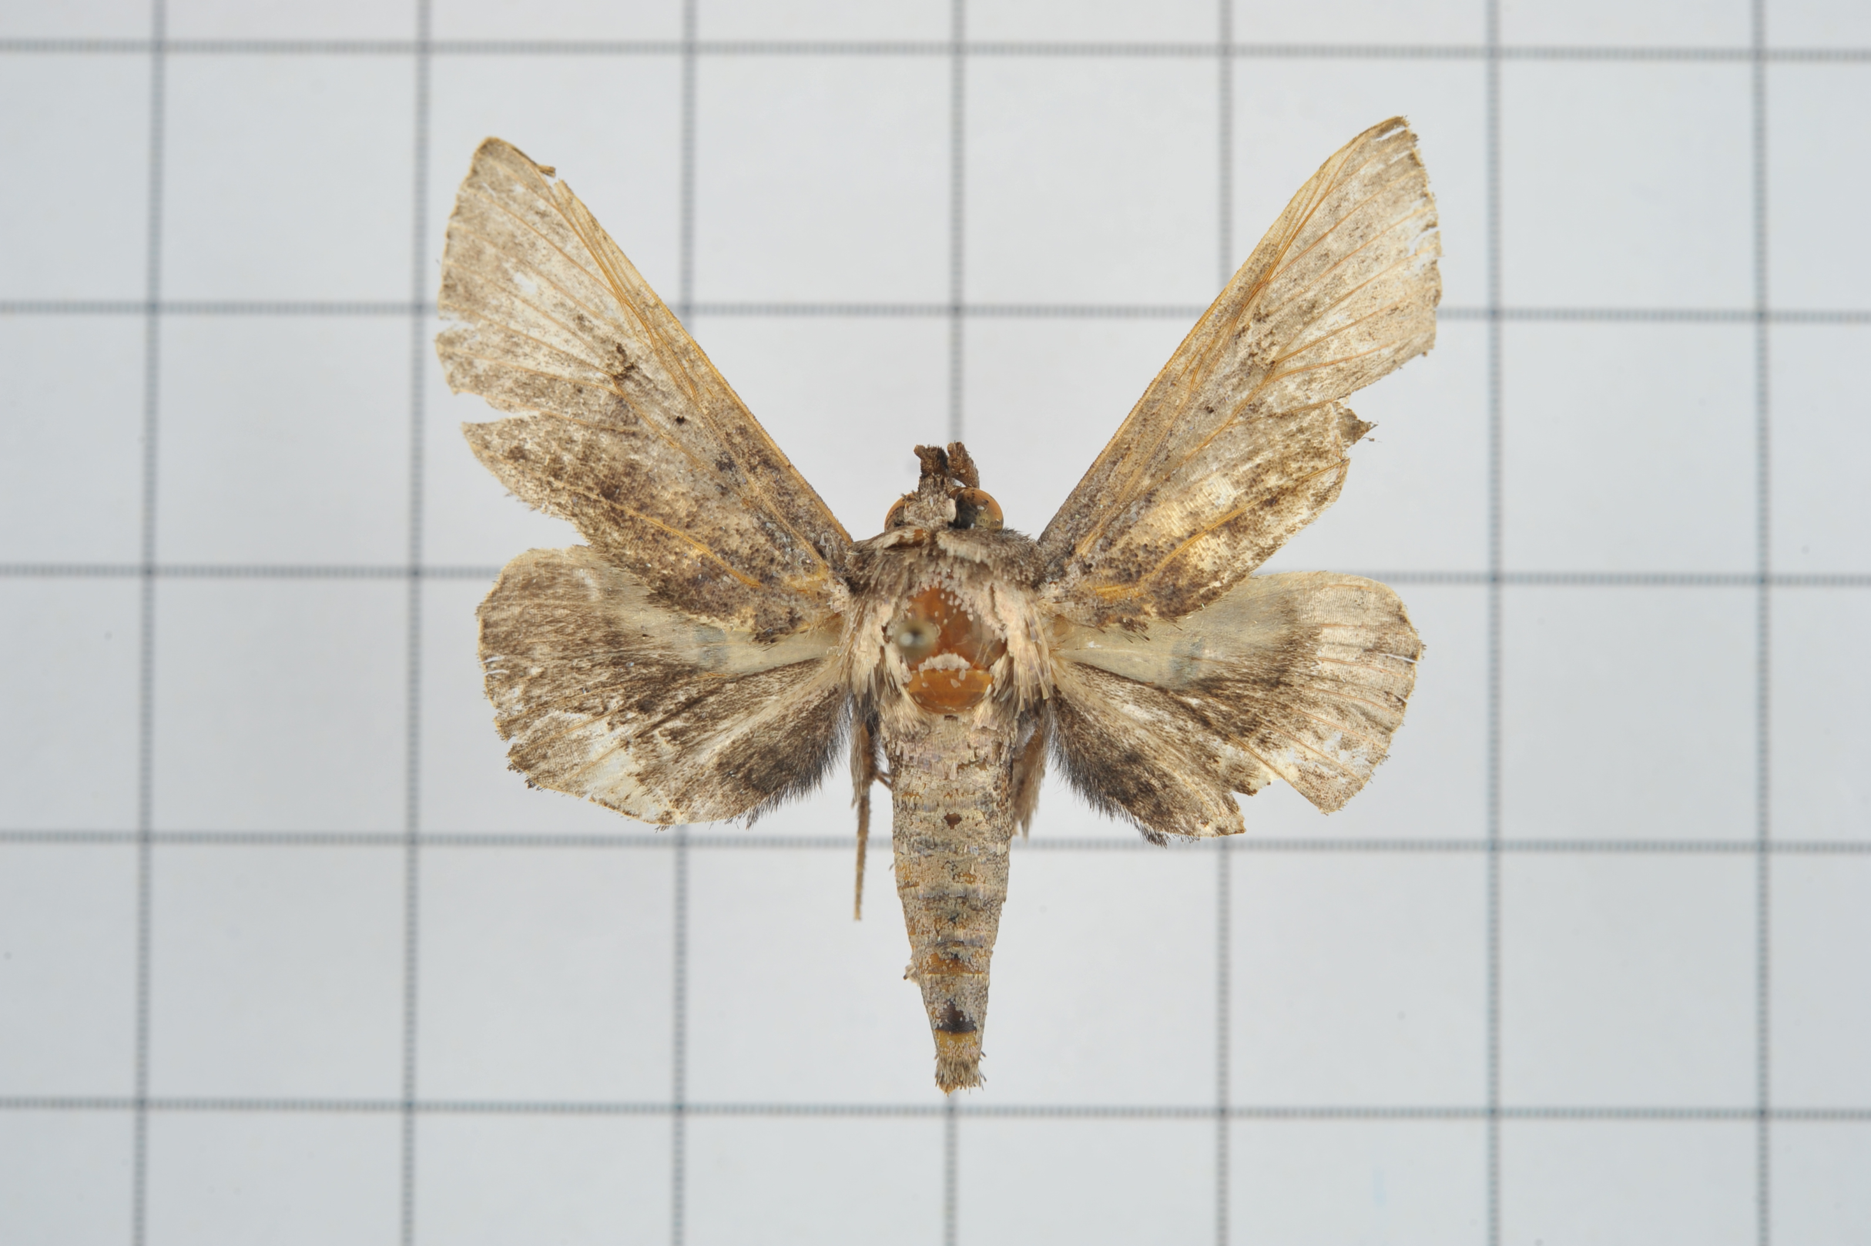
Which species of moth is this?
Anuga supraconstricta
